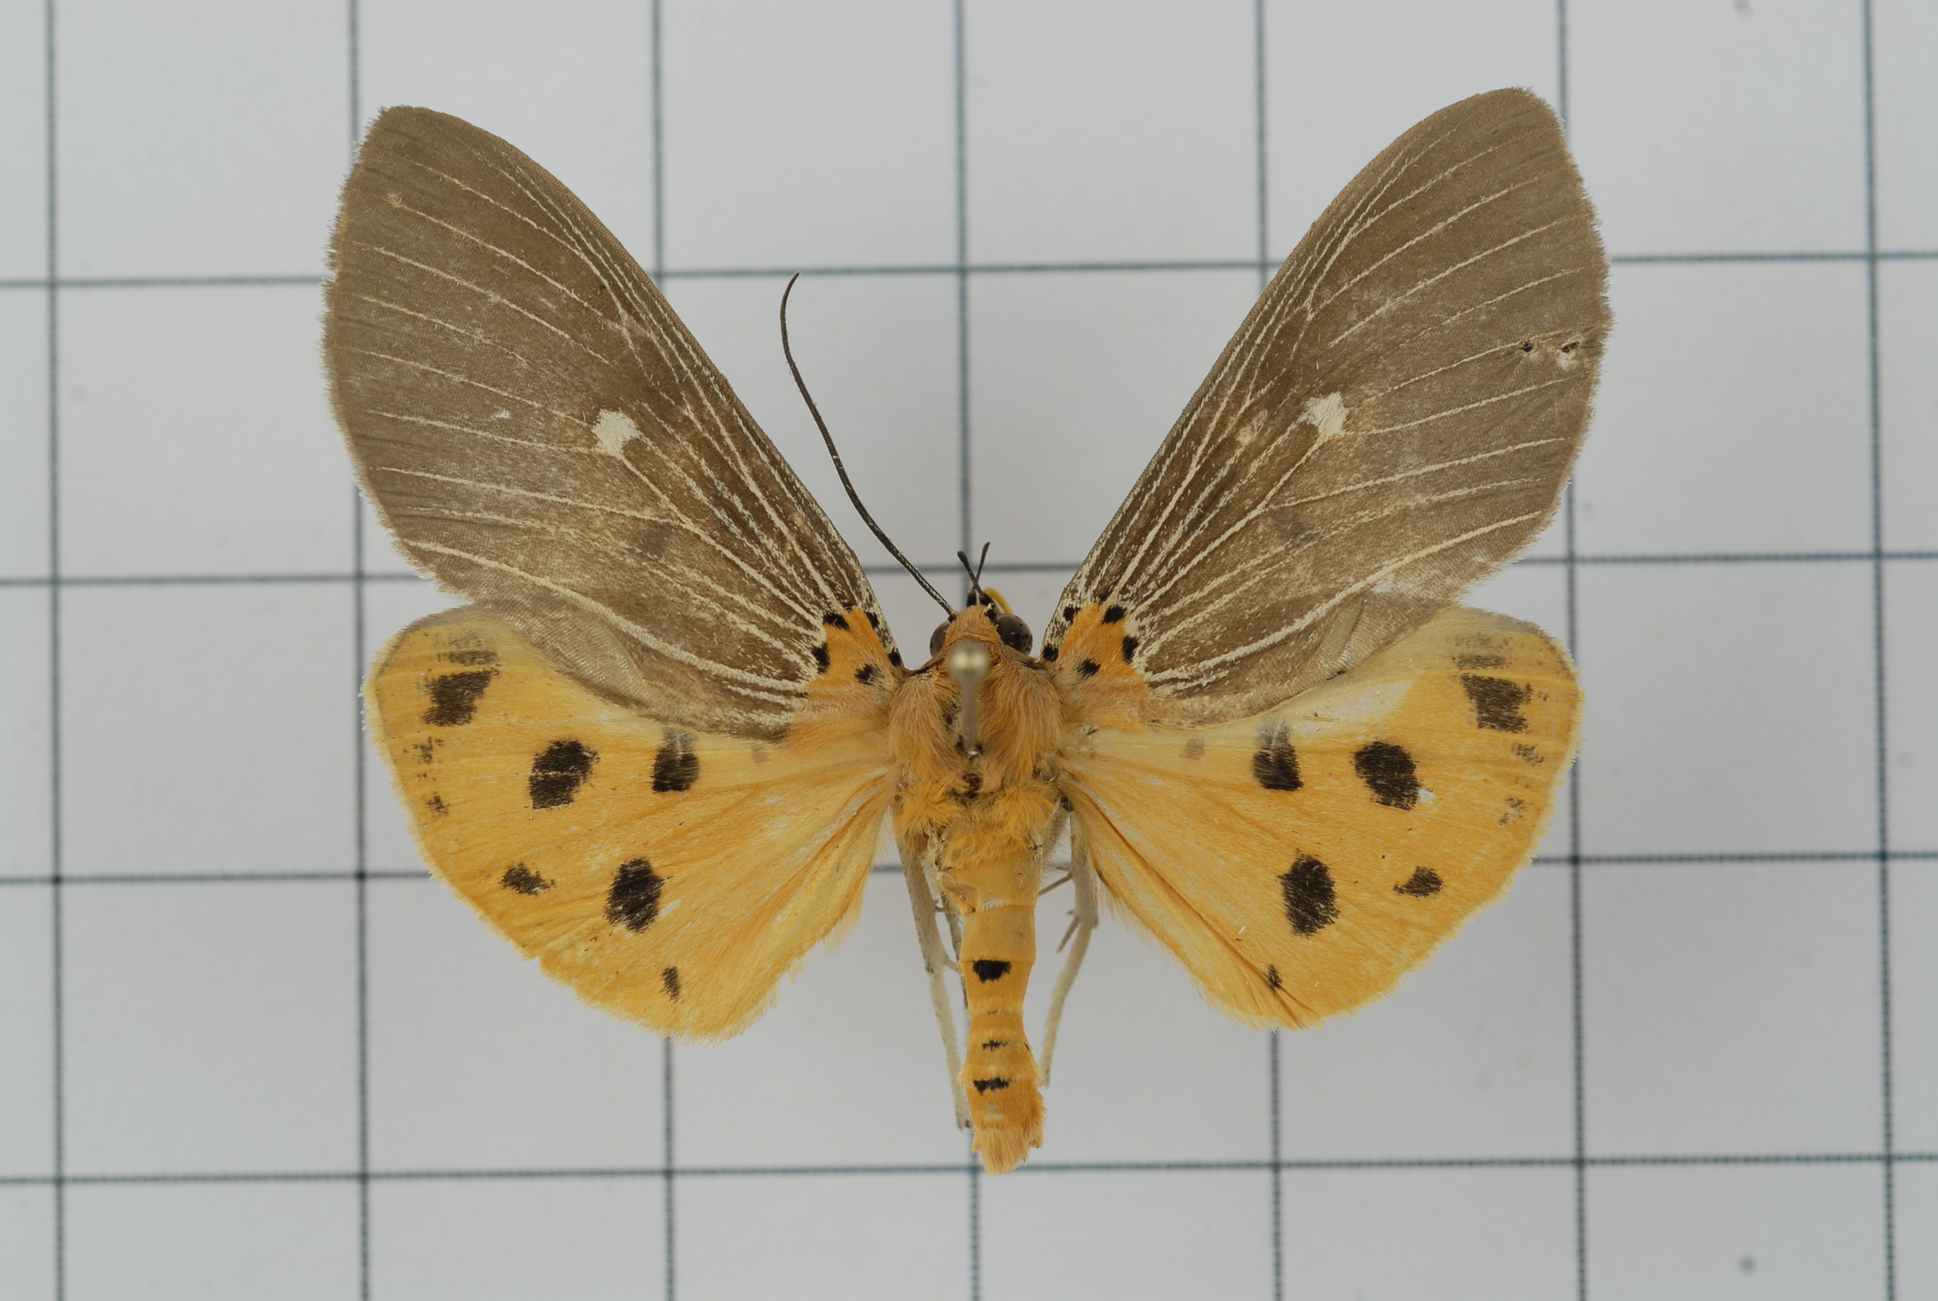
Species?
Asota caricae
